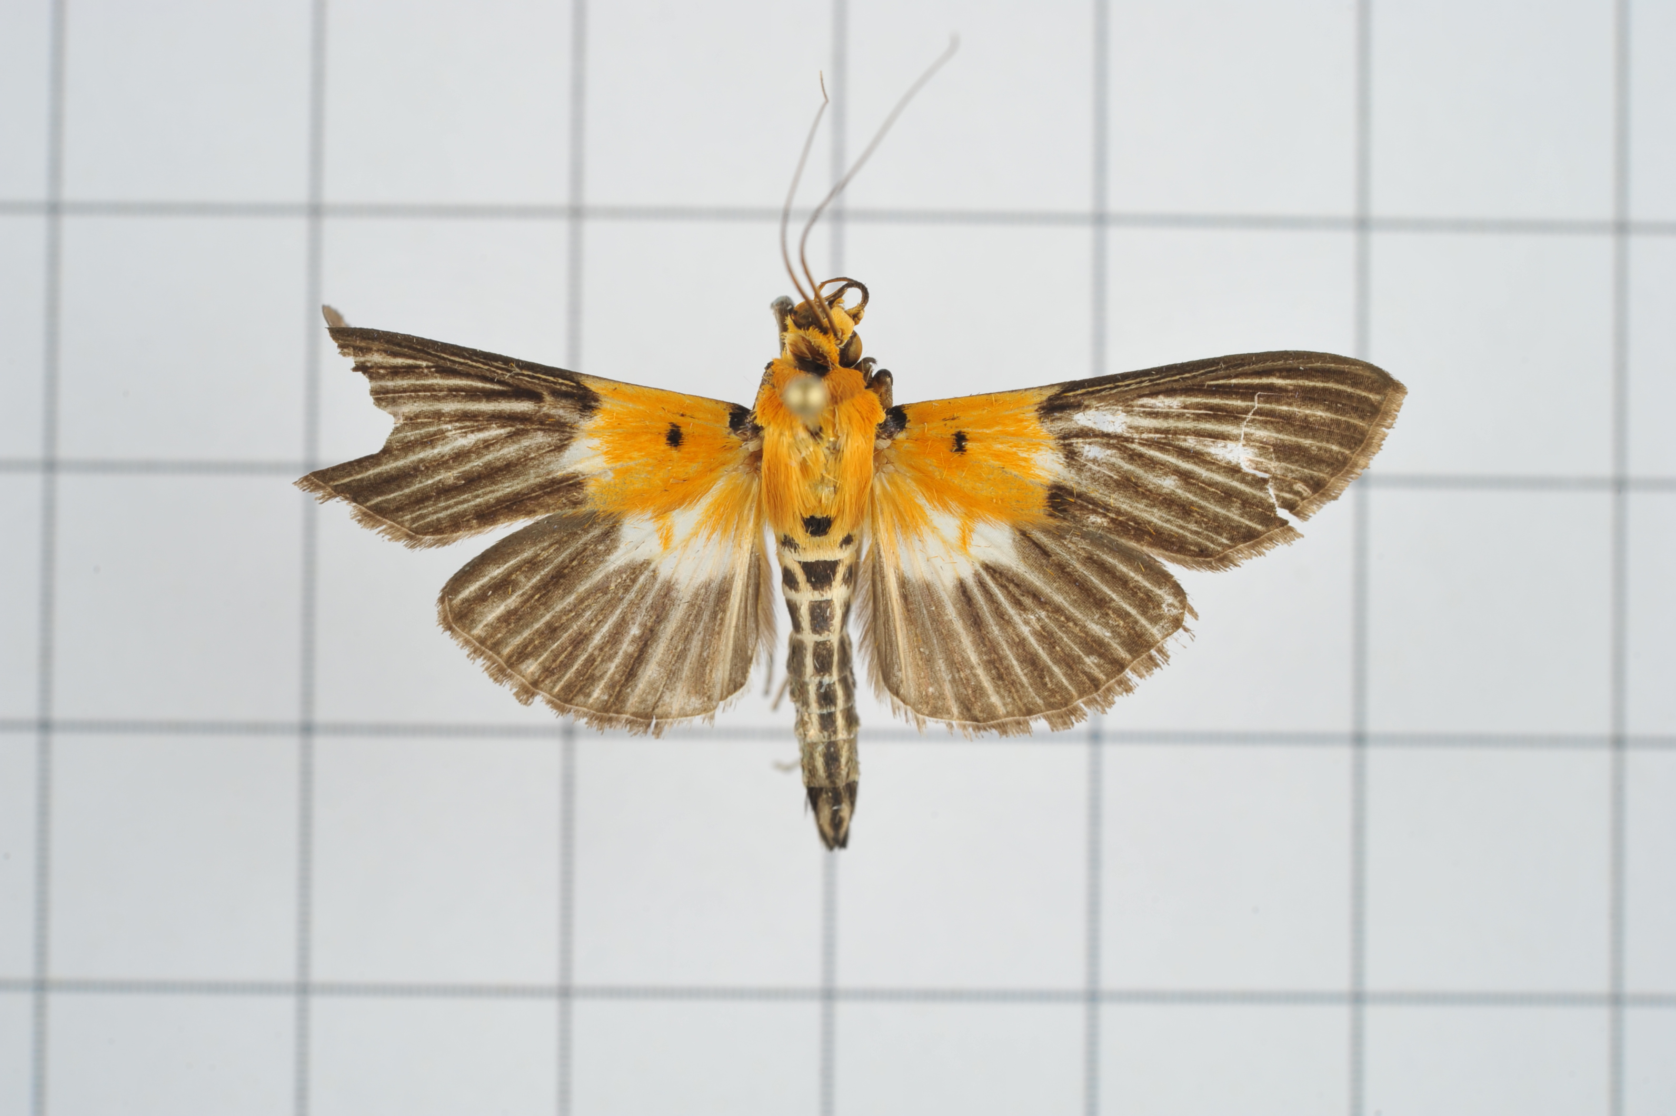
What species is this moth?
Nevrina procopia
